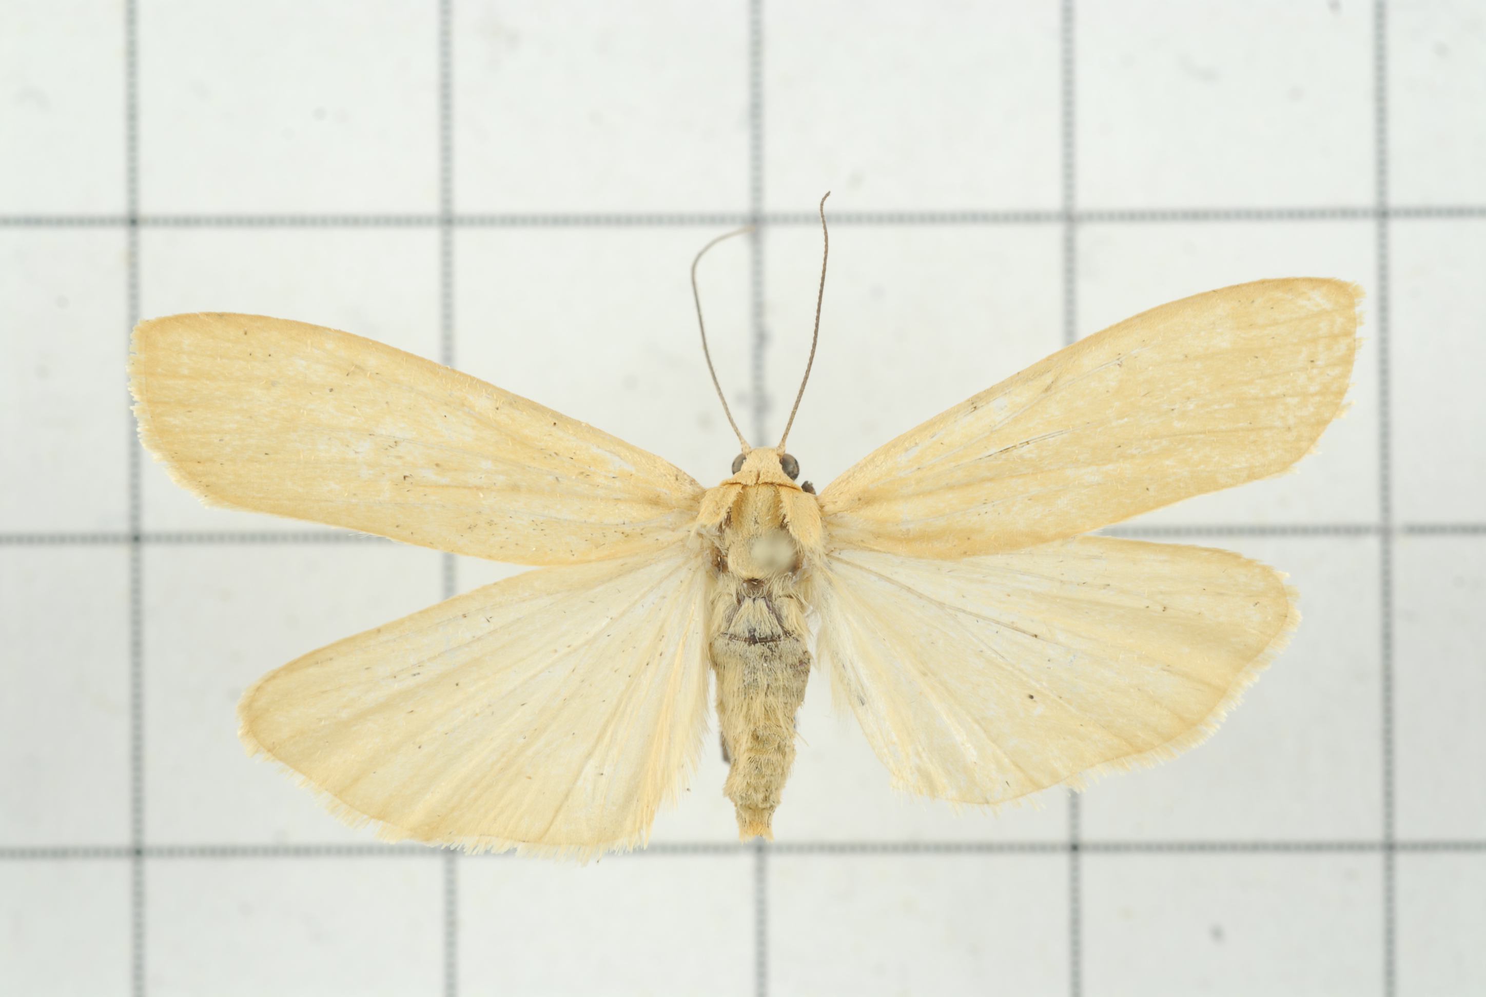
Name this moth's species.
Katha magnata magnata
